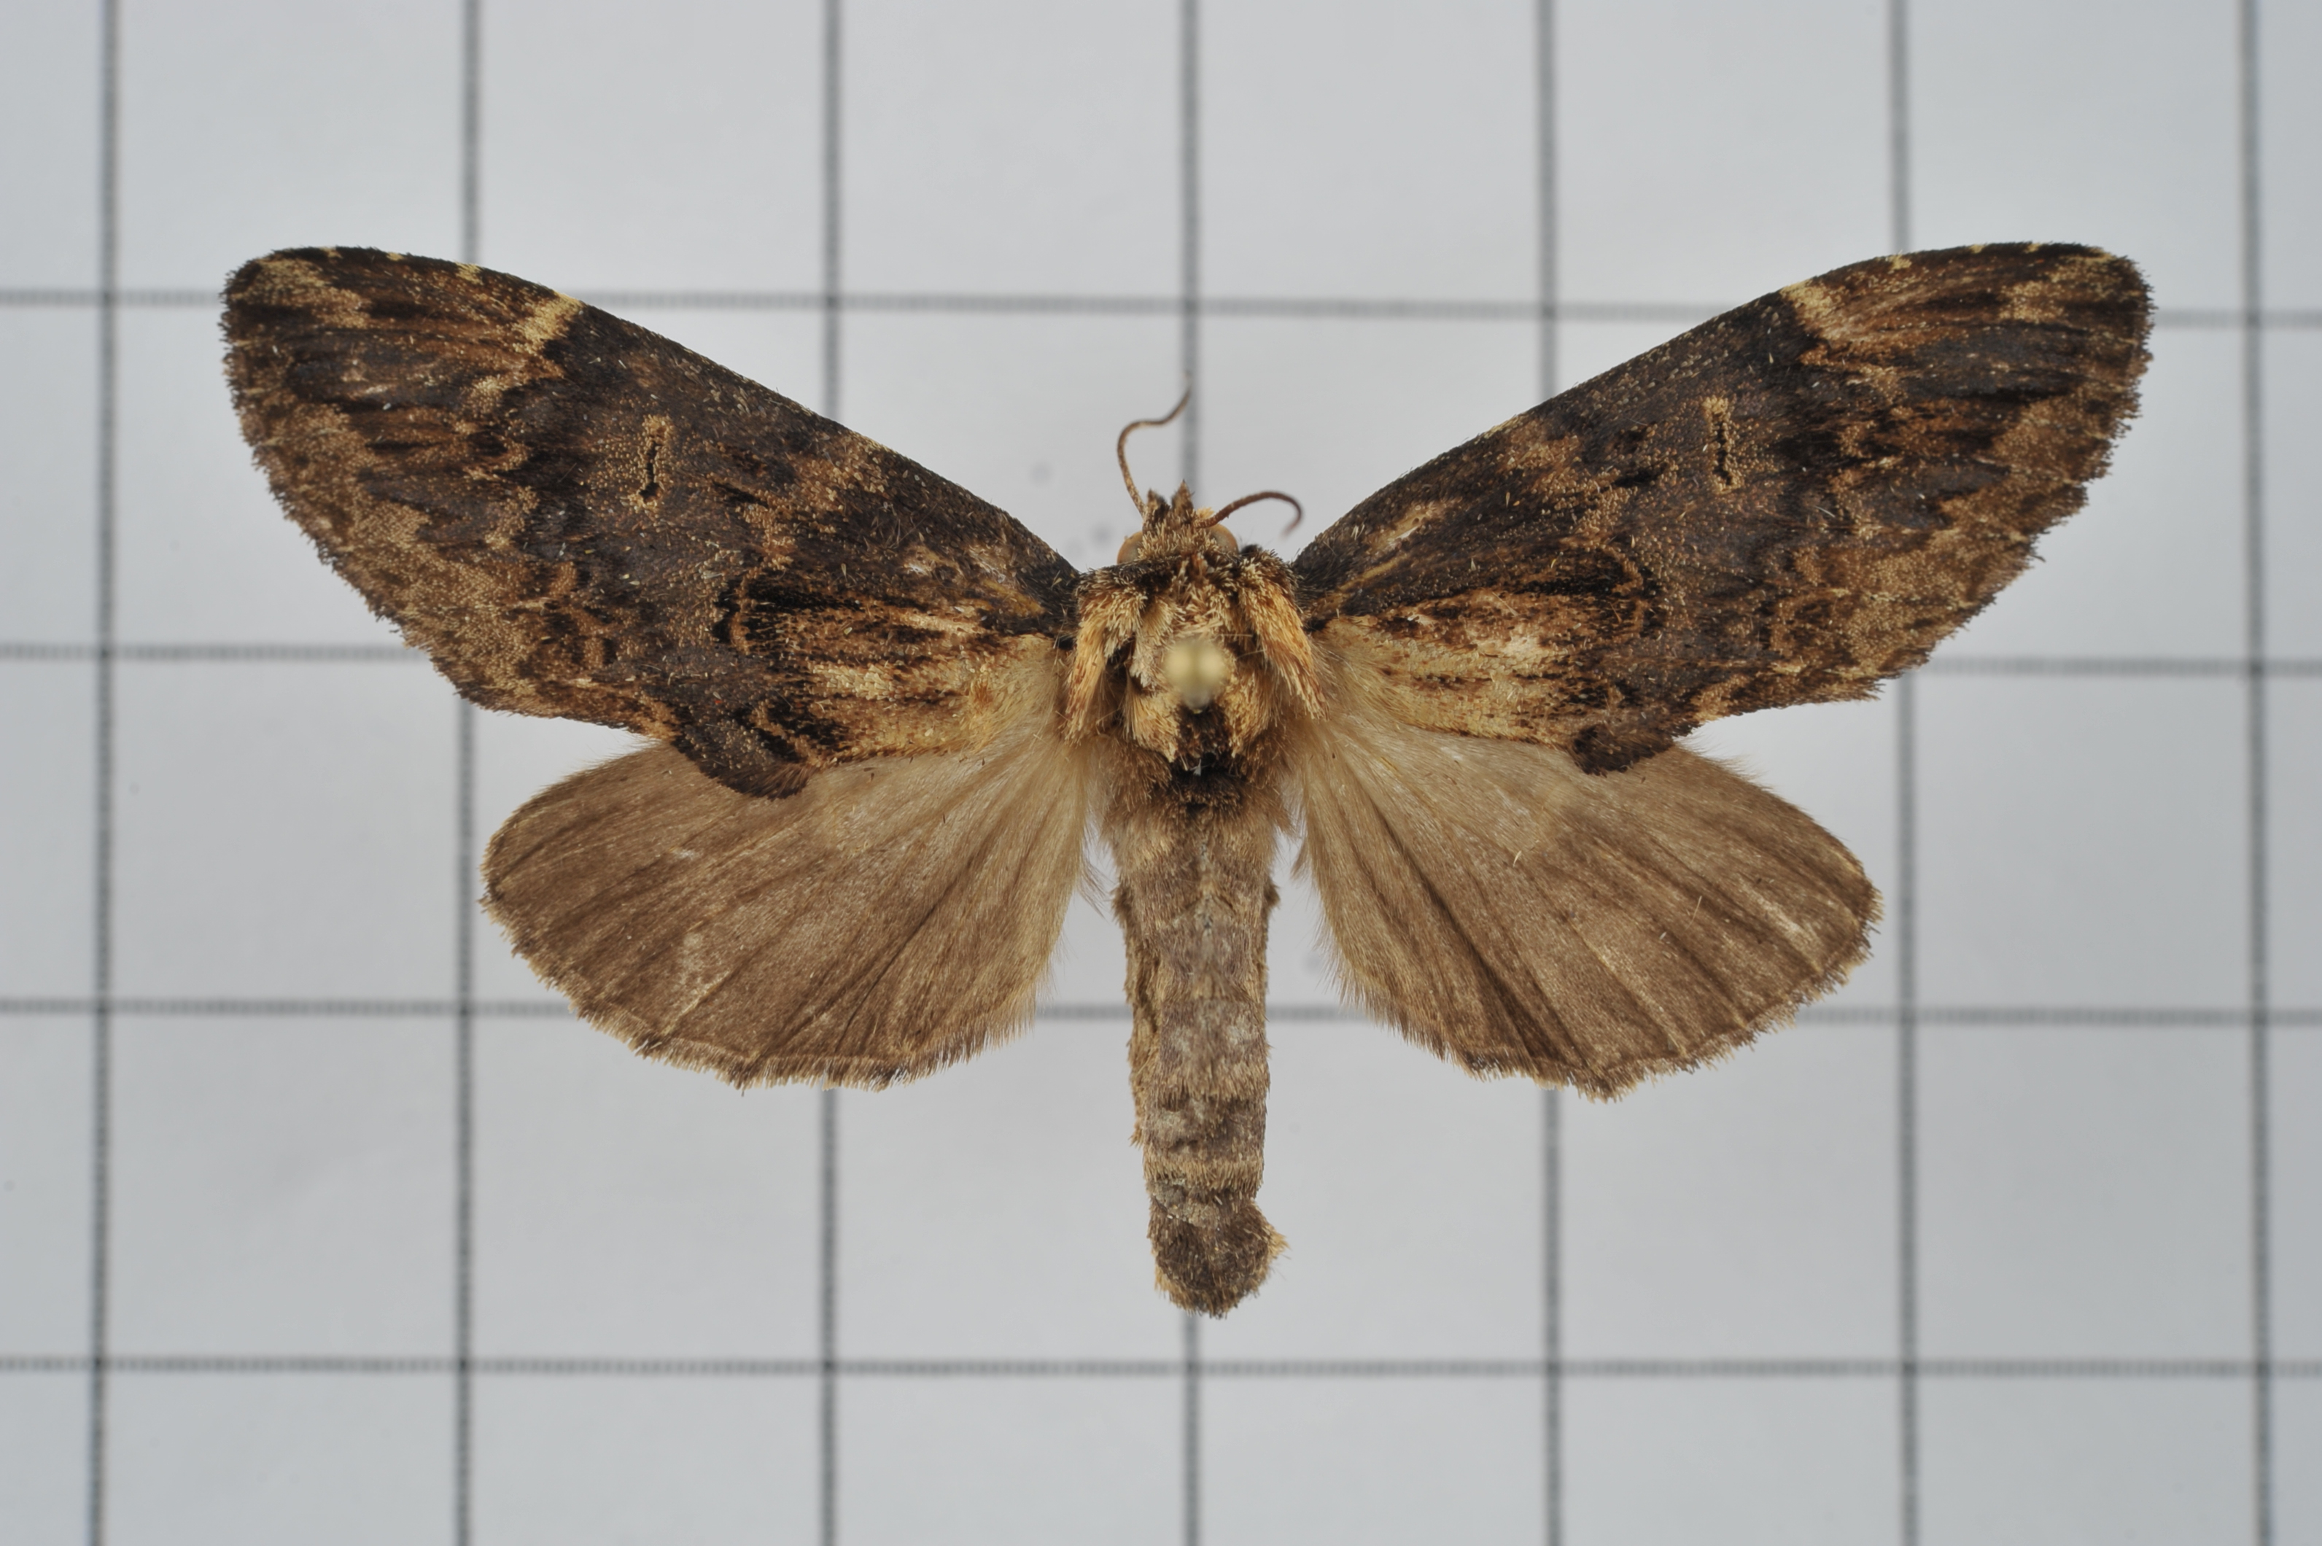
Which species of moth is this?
Hyperaeschrella kosemponica
